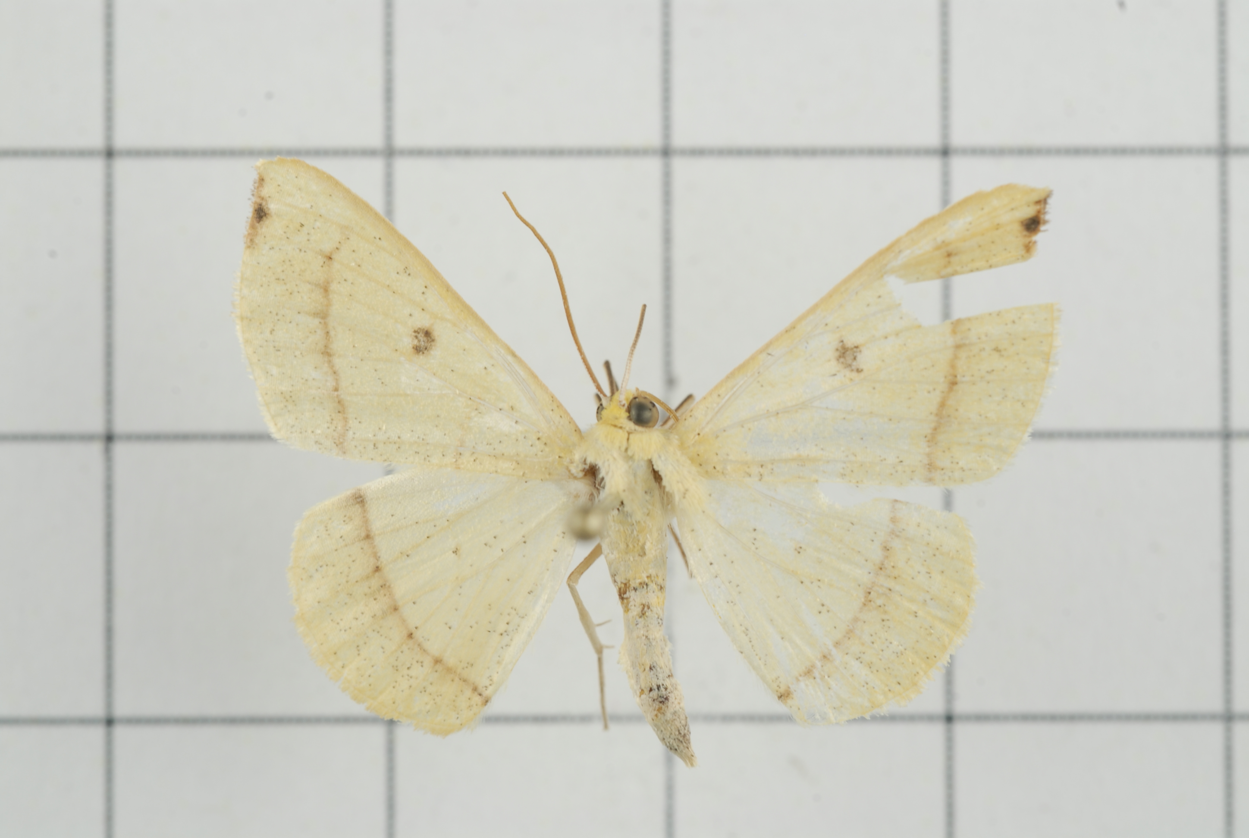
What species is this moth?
Eilicrinia flava
